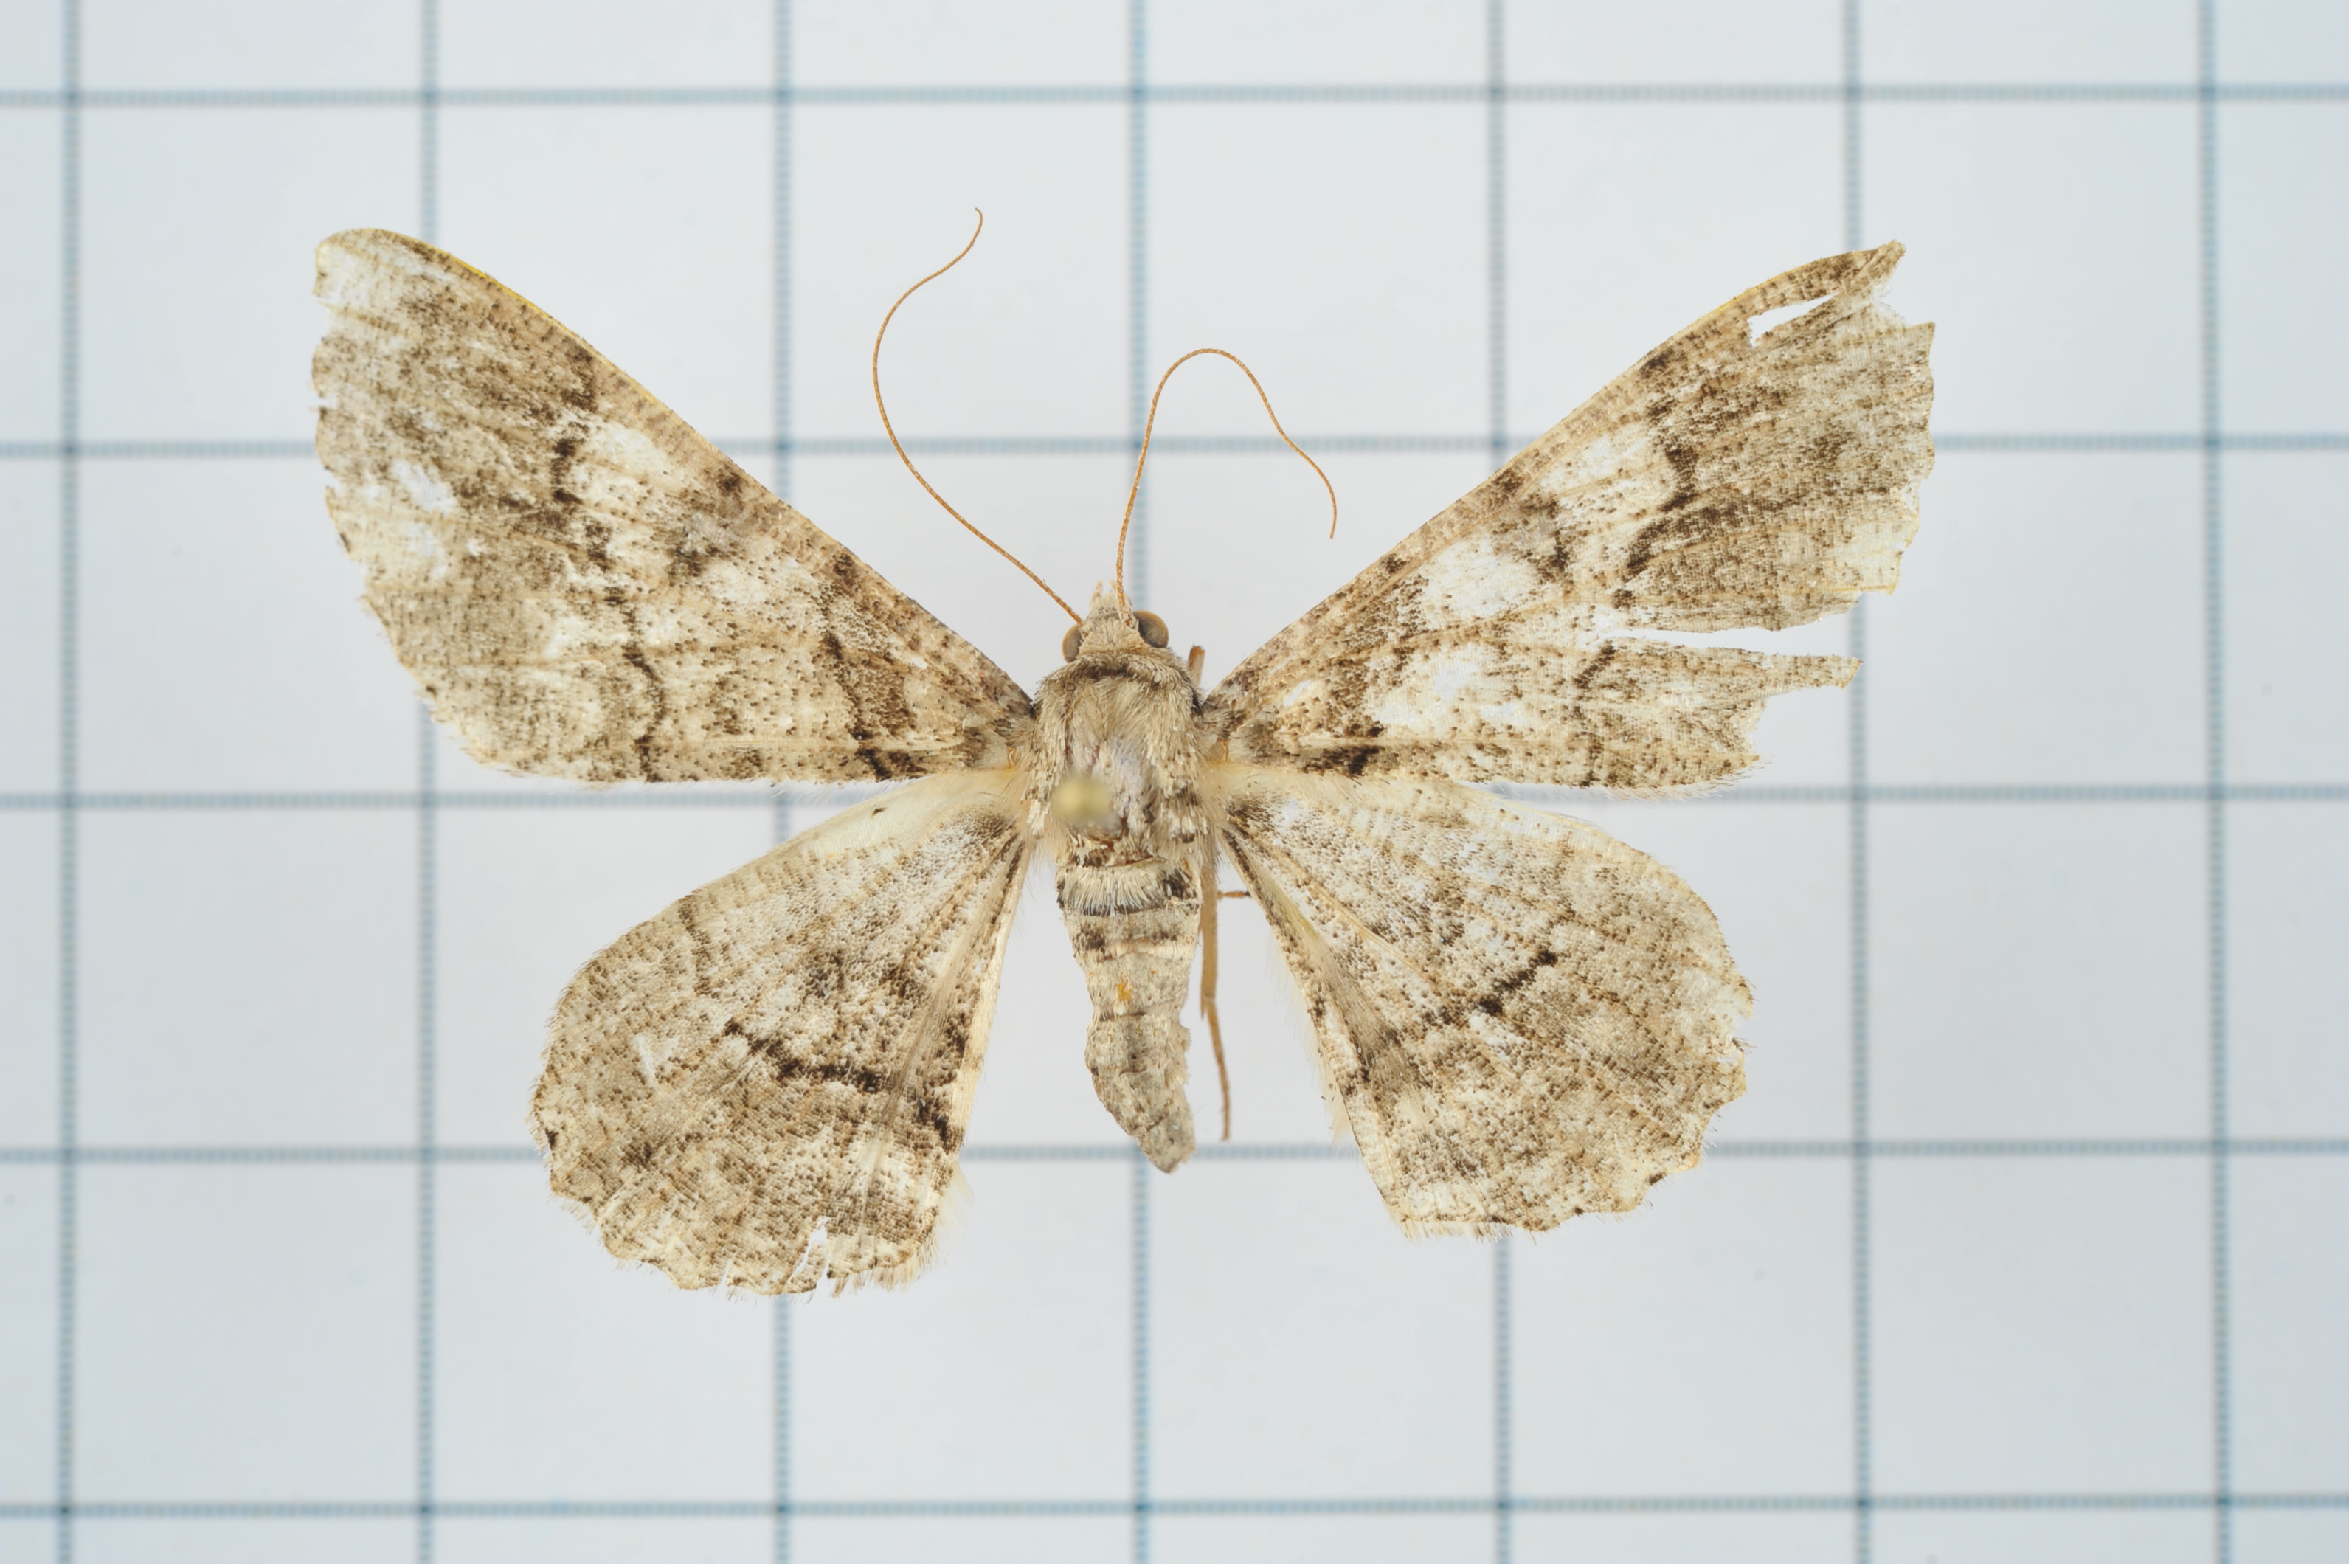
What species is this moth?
Cleora fraterna
